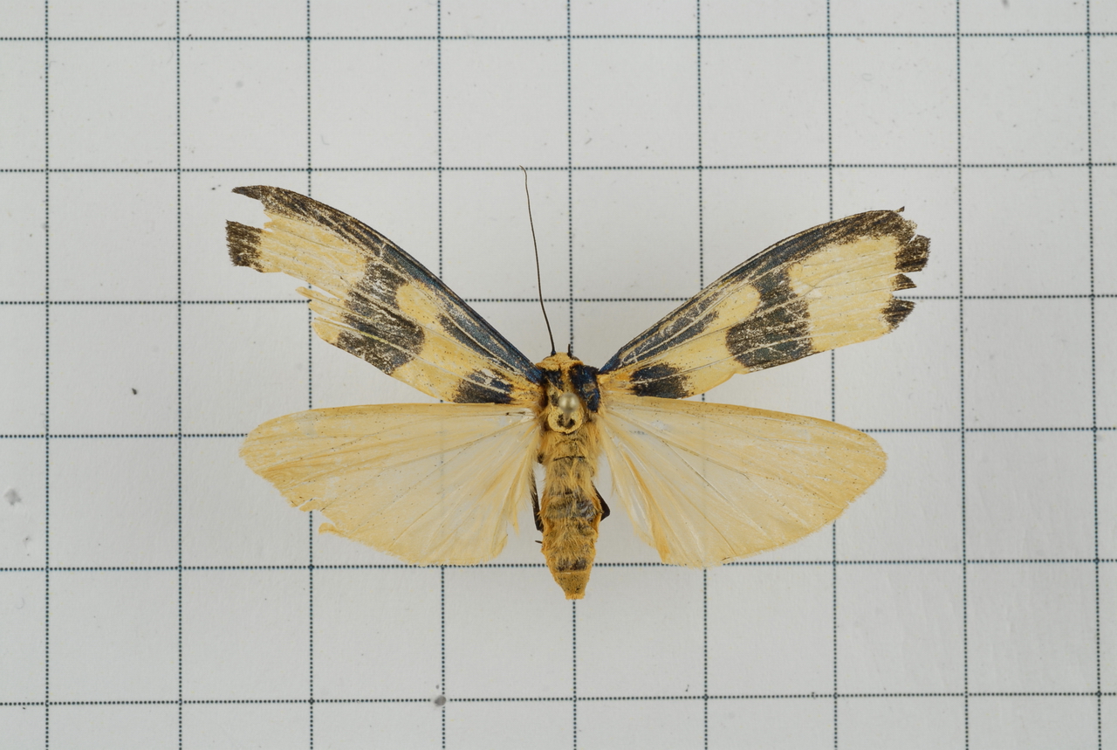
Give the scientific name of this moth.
Chrysaeglia magnifica
